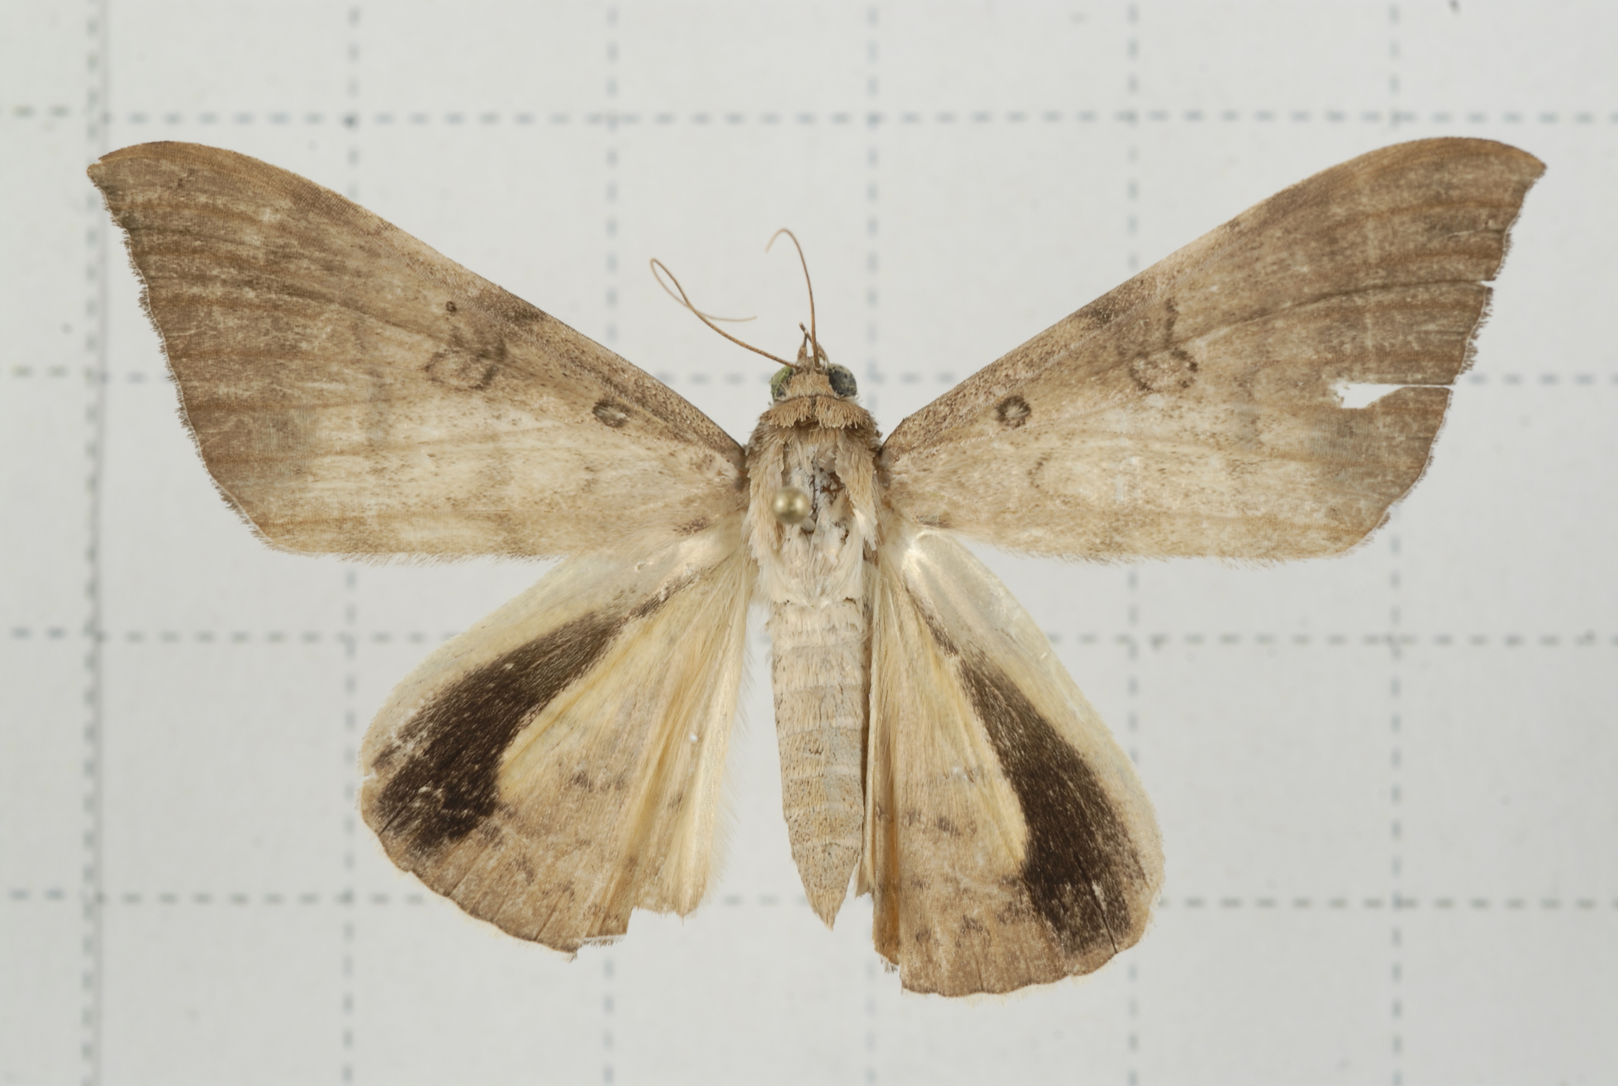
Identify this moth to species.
Oxyodes scrobiculata
